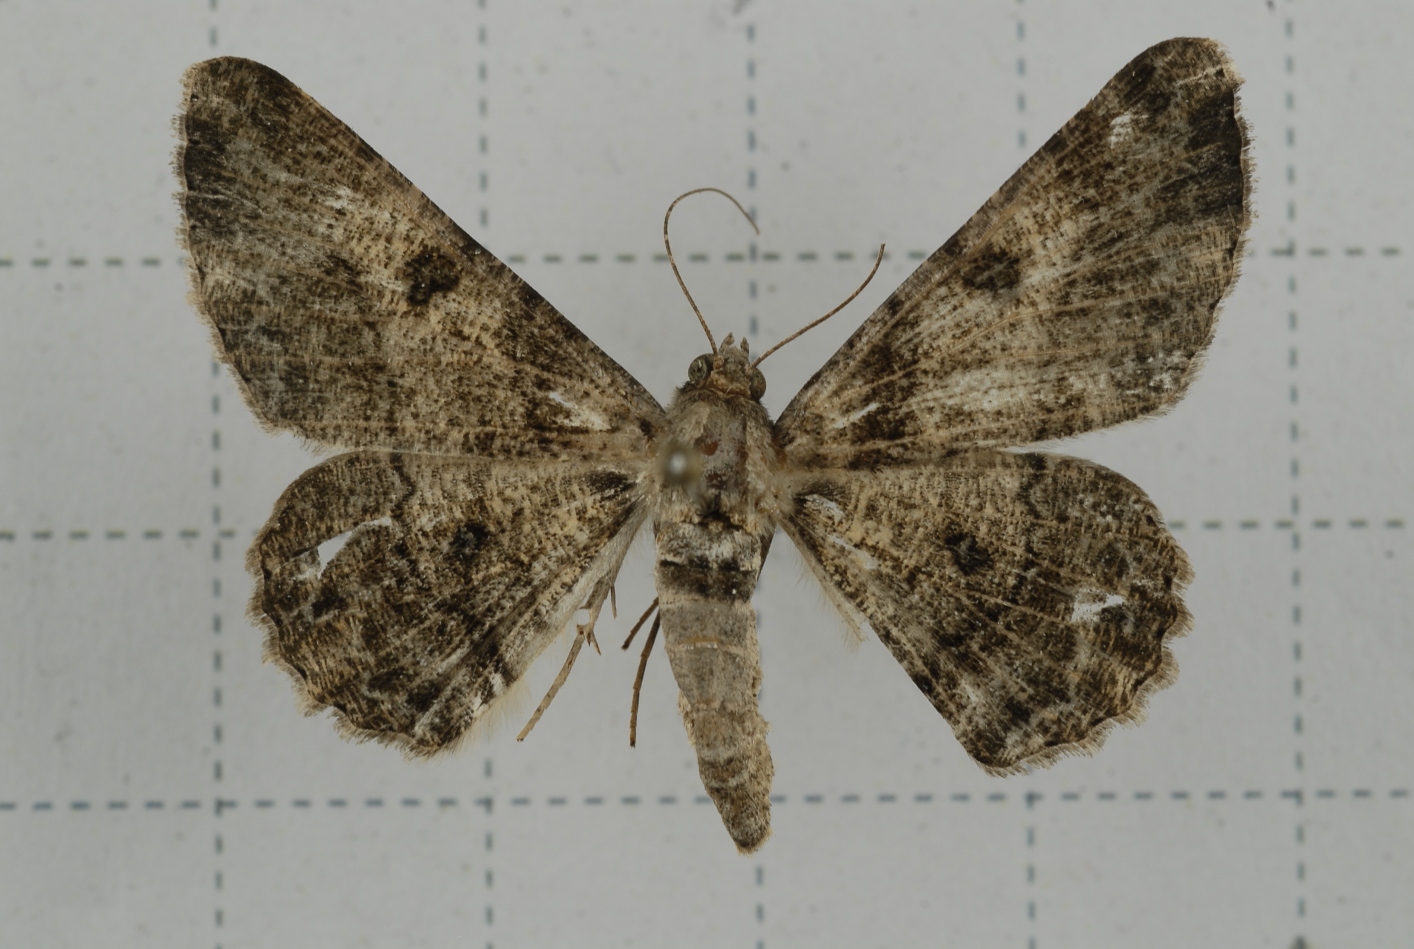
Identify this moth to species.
Cleora repulsaria repulsaria
